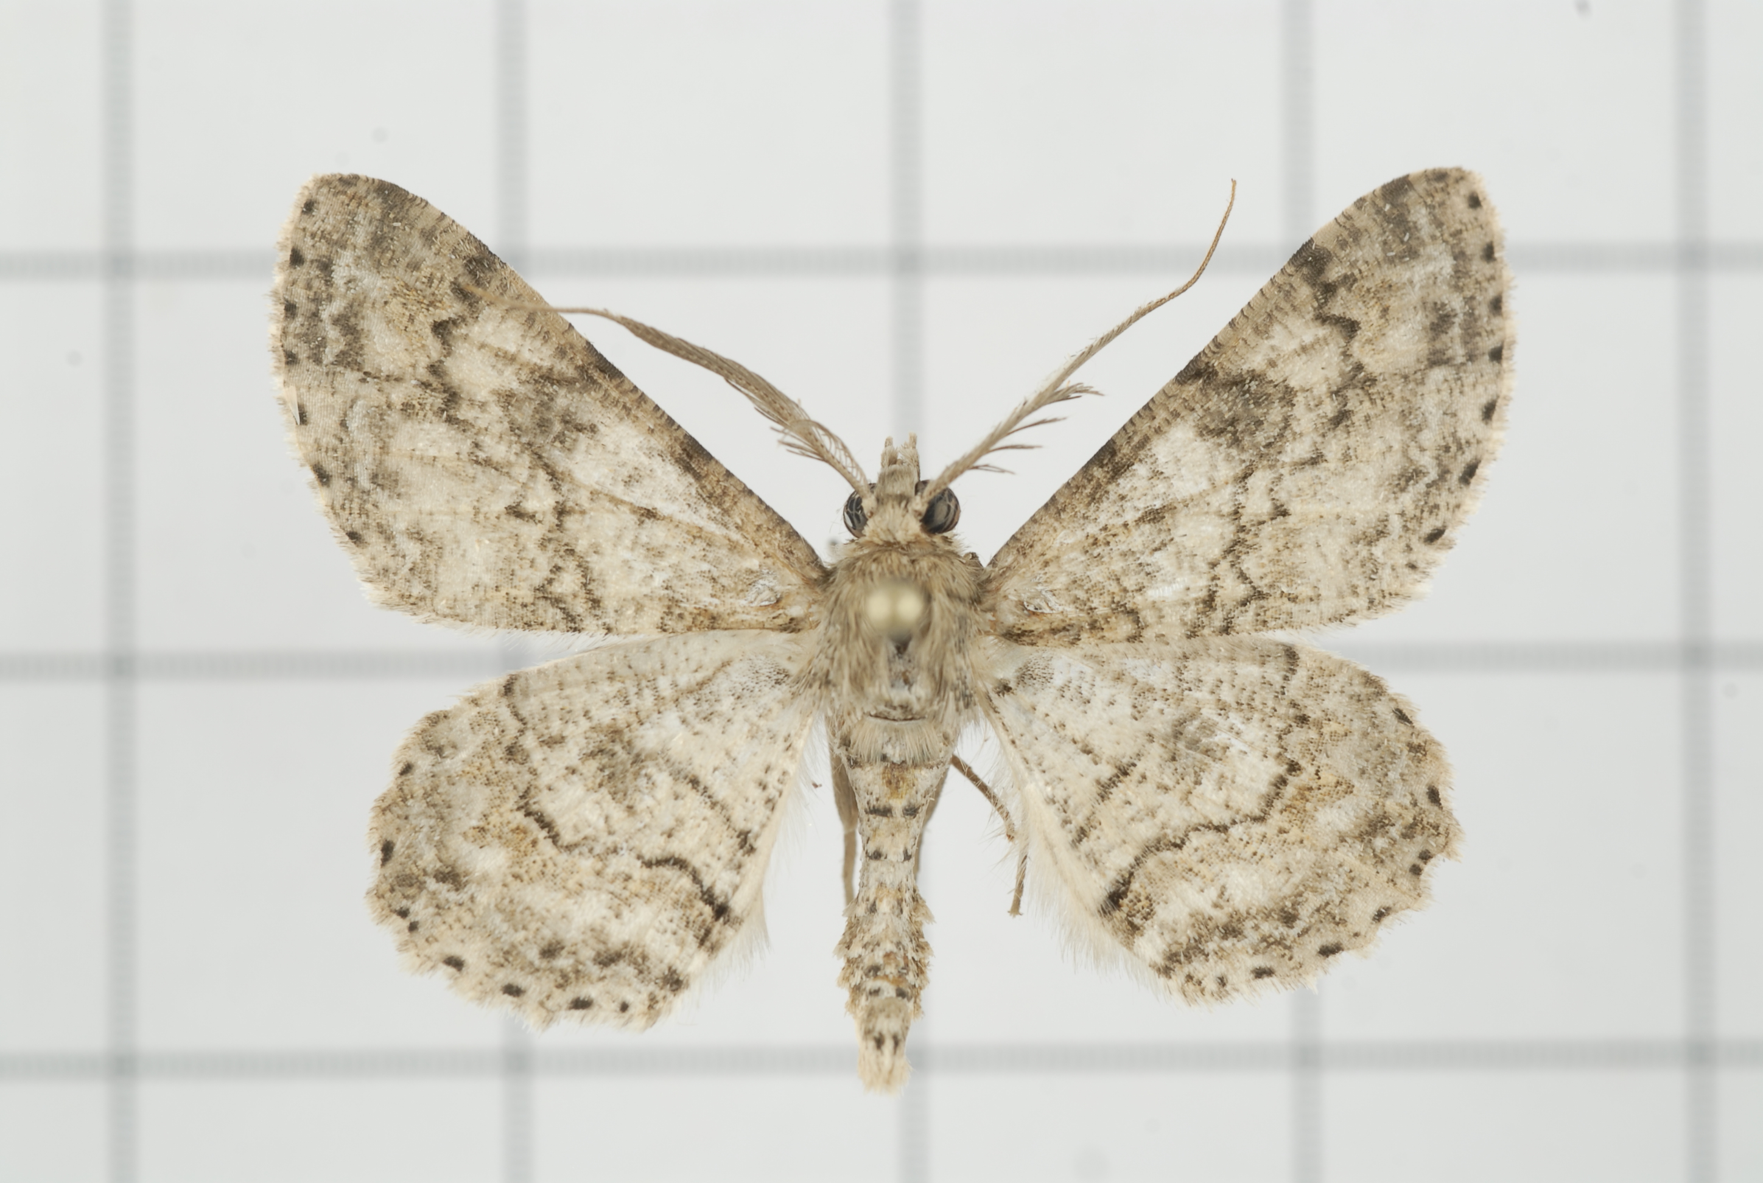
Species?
Cleora injectaria
